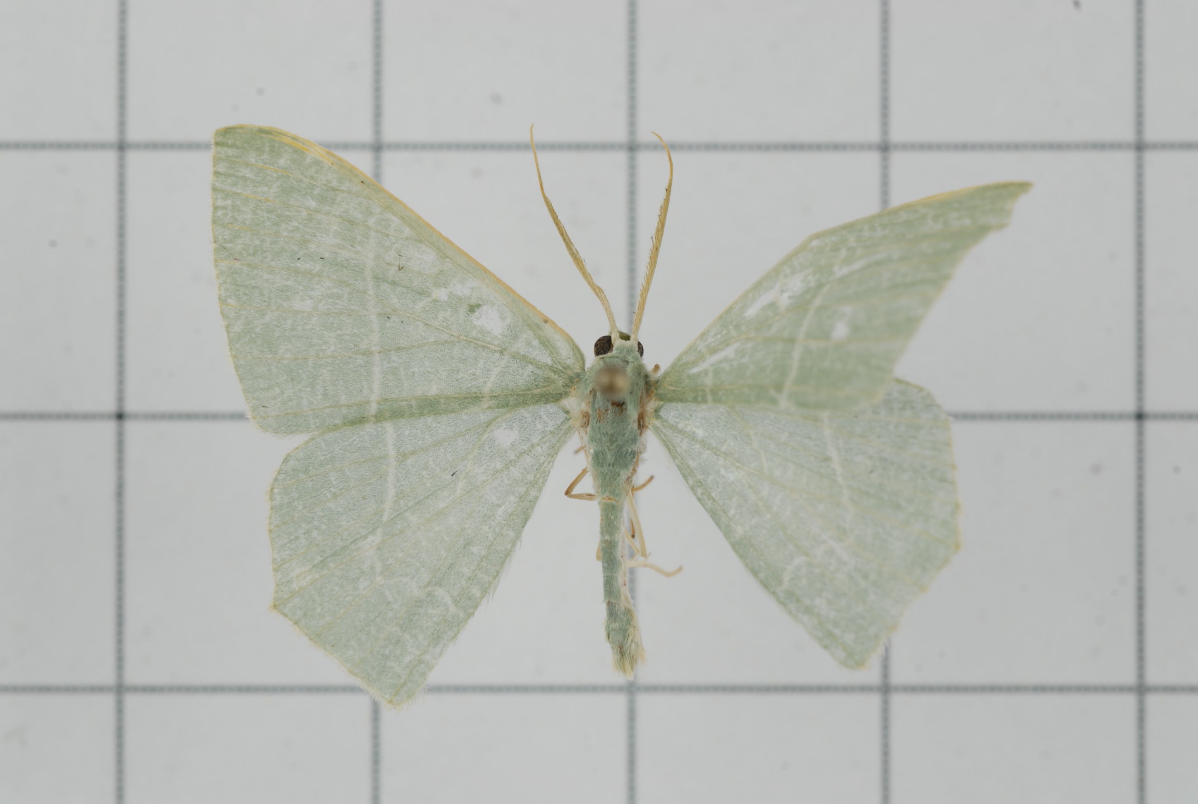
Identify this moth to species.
Orothalassodes pervulgatus
